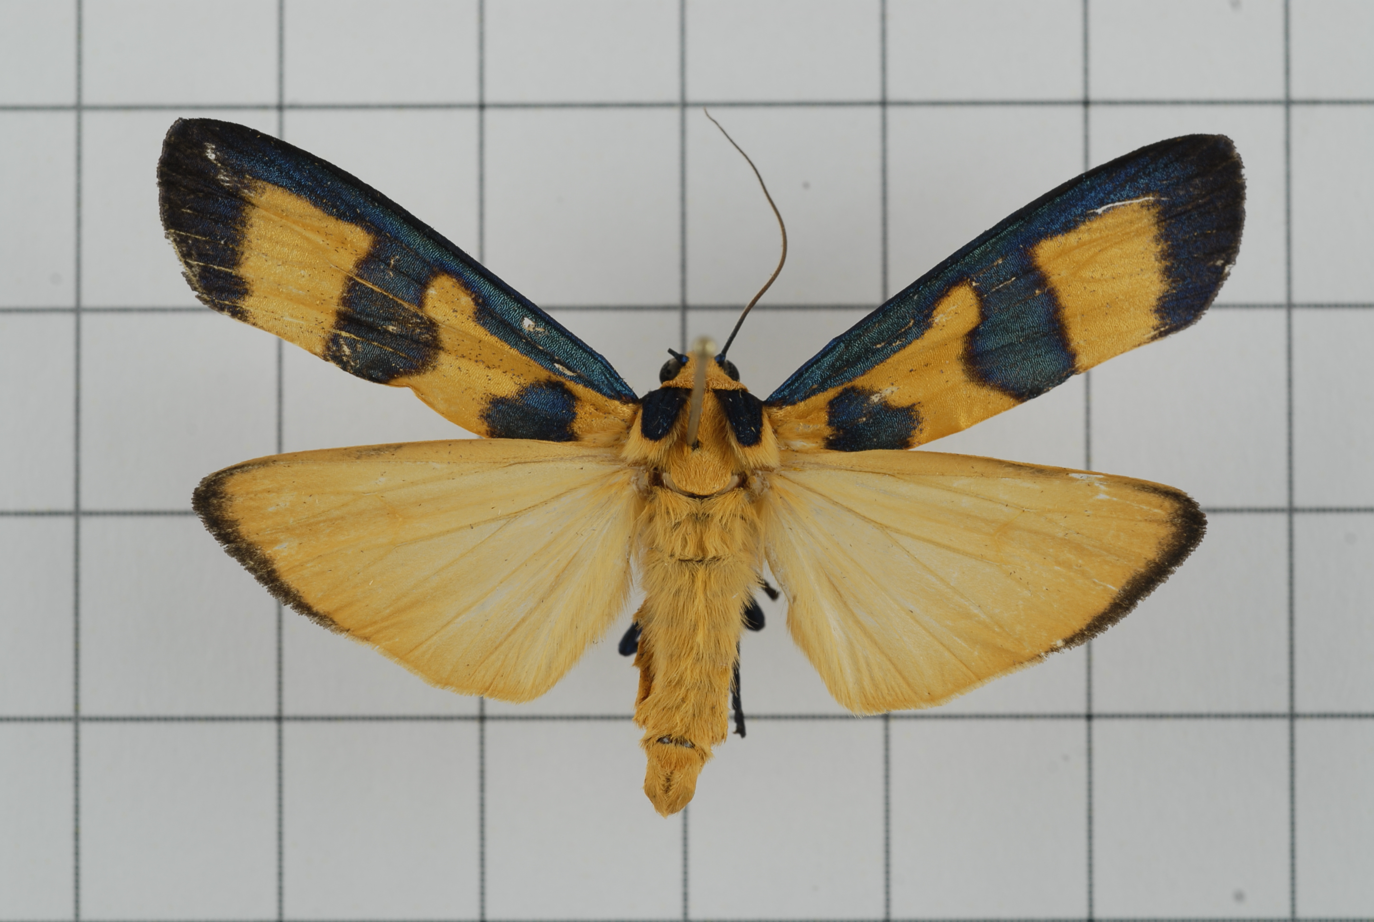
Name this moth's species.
Chrysaeglia magnifica
